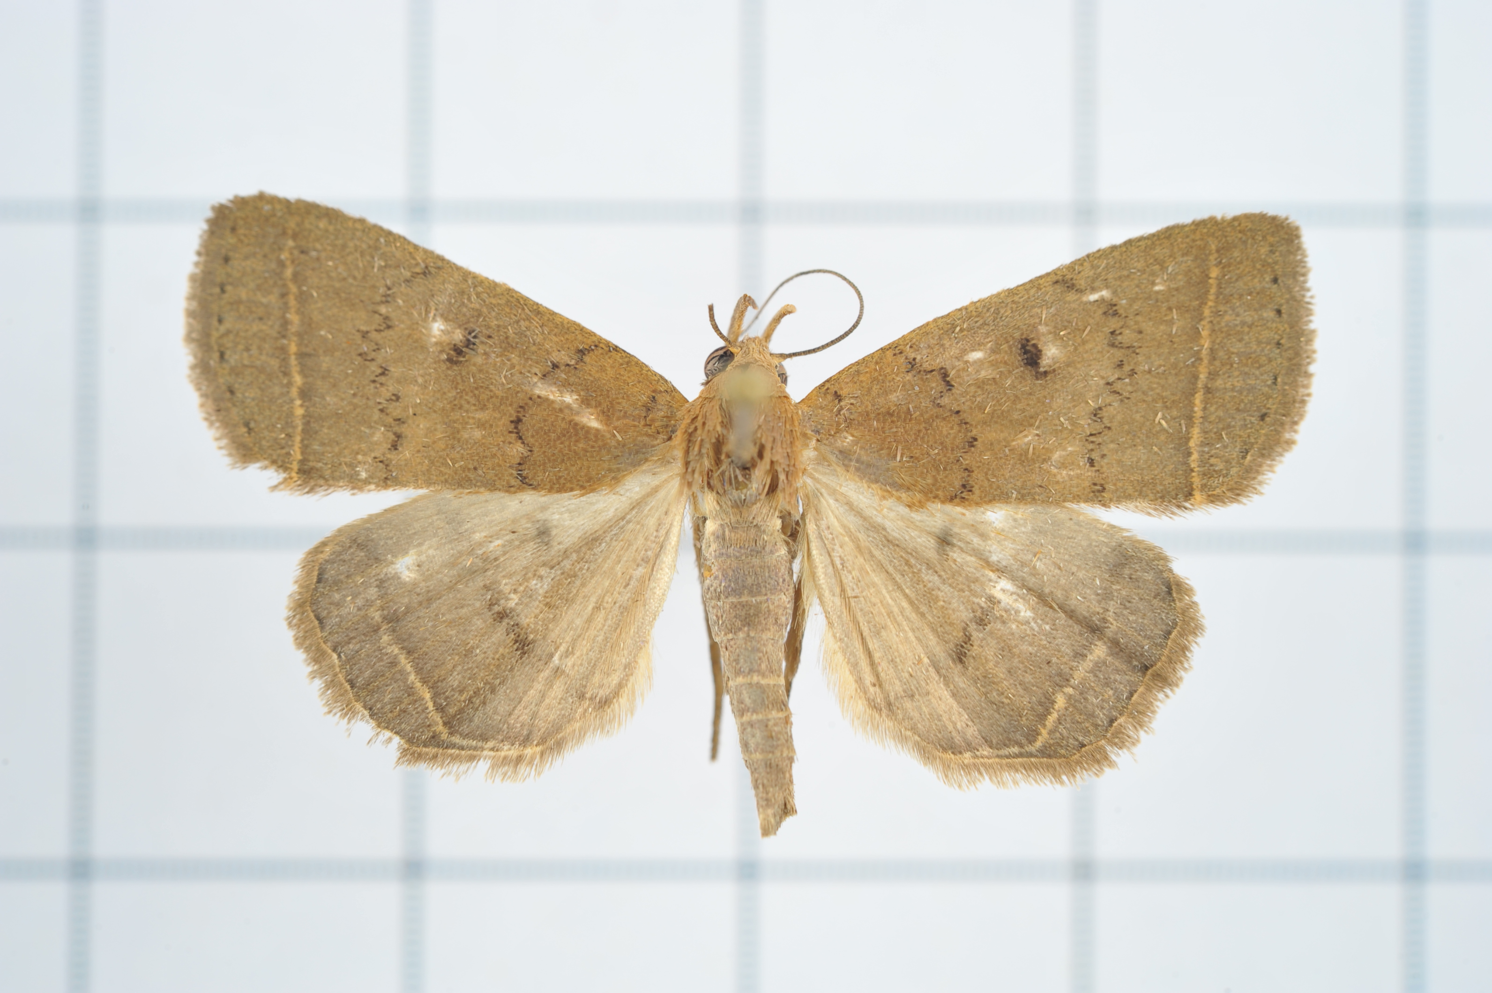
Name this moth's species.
Simplicia discosticta
